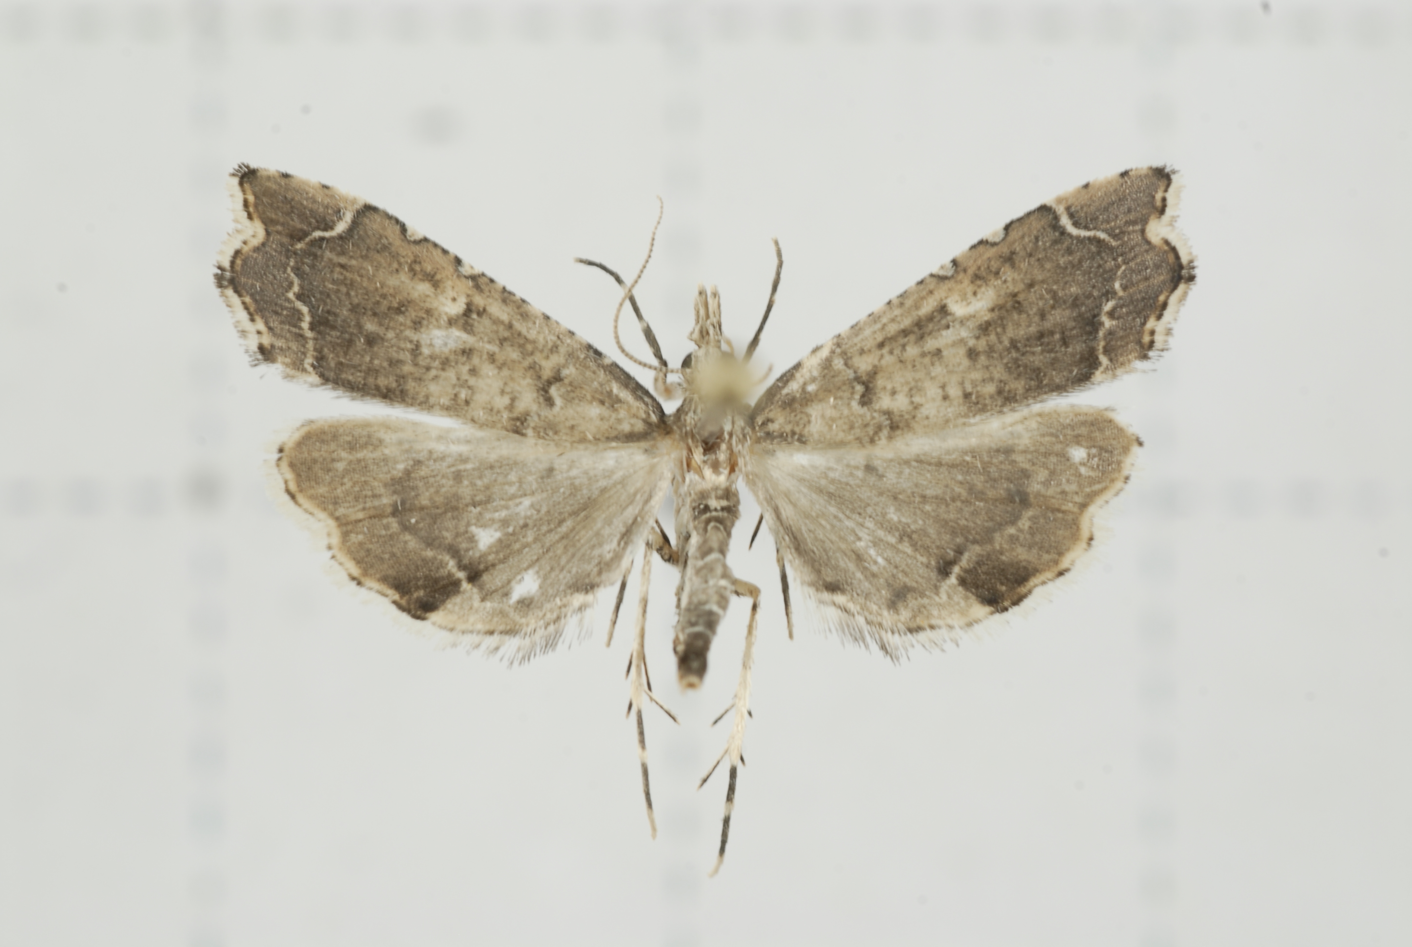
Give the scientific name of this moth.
Diplopseustis perieresalis
